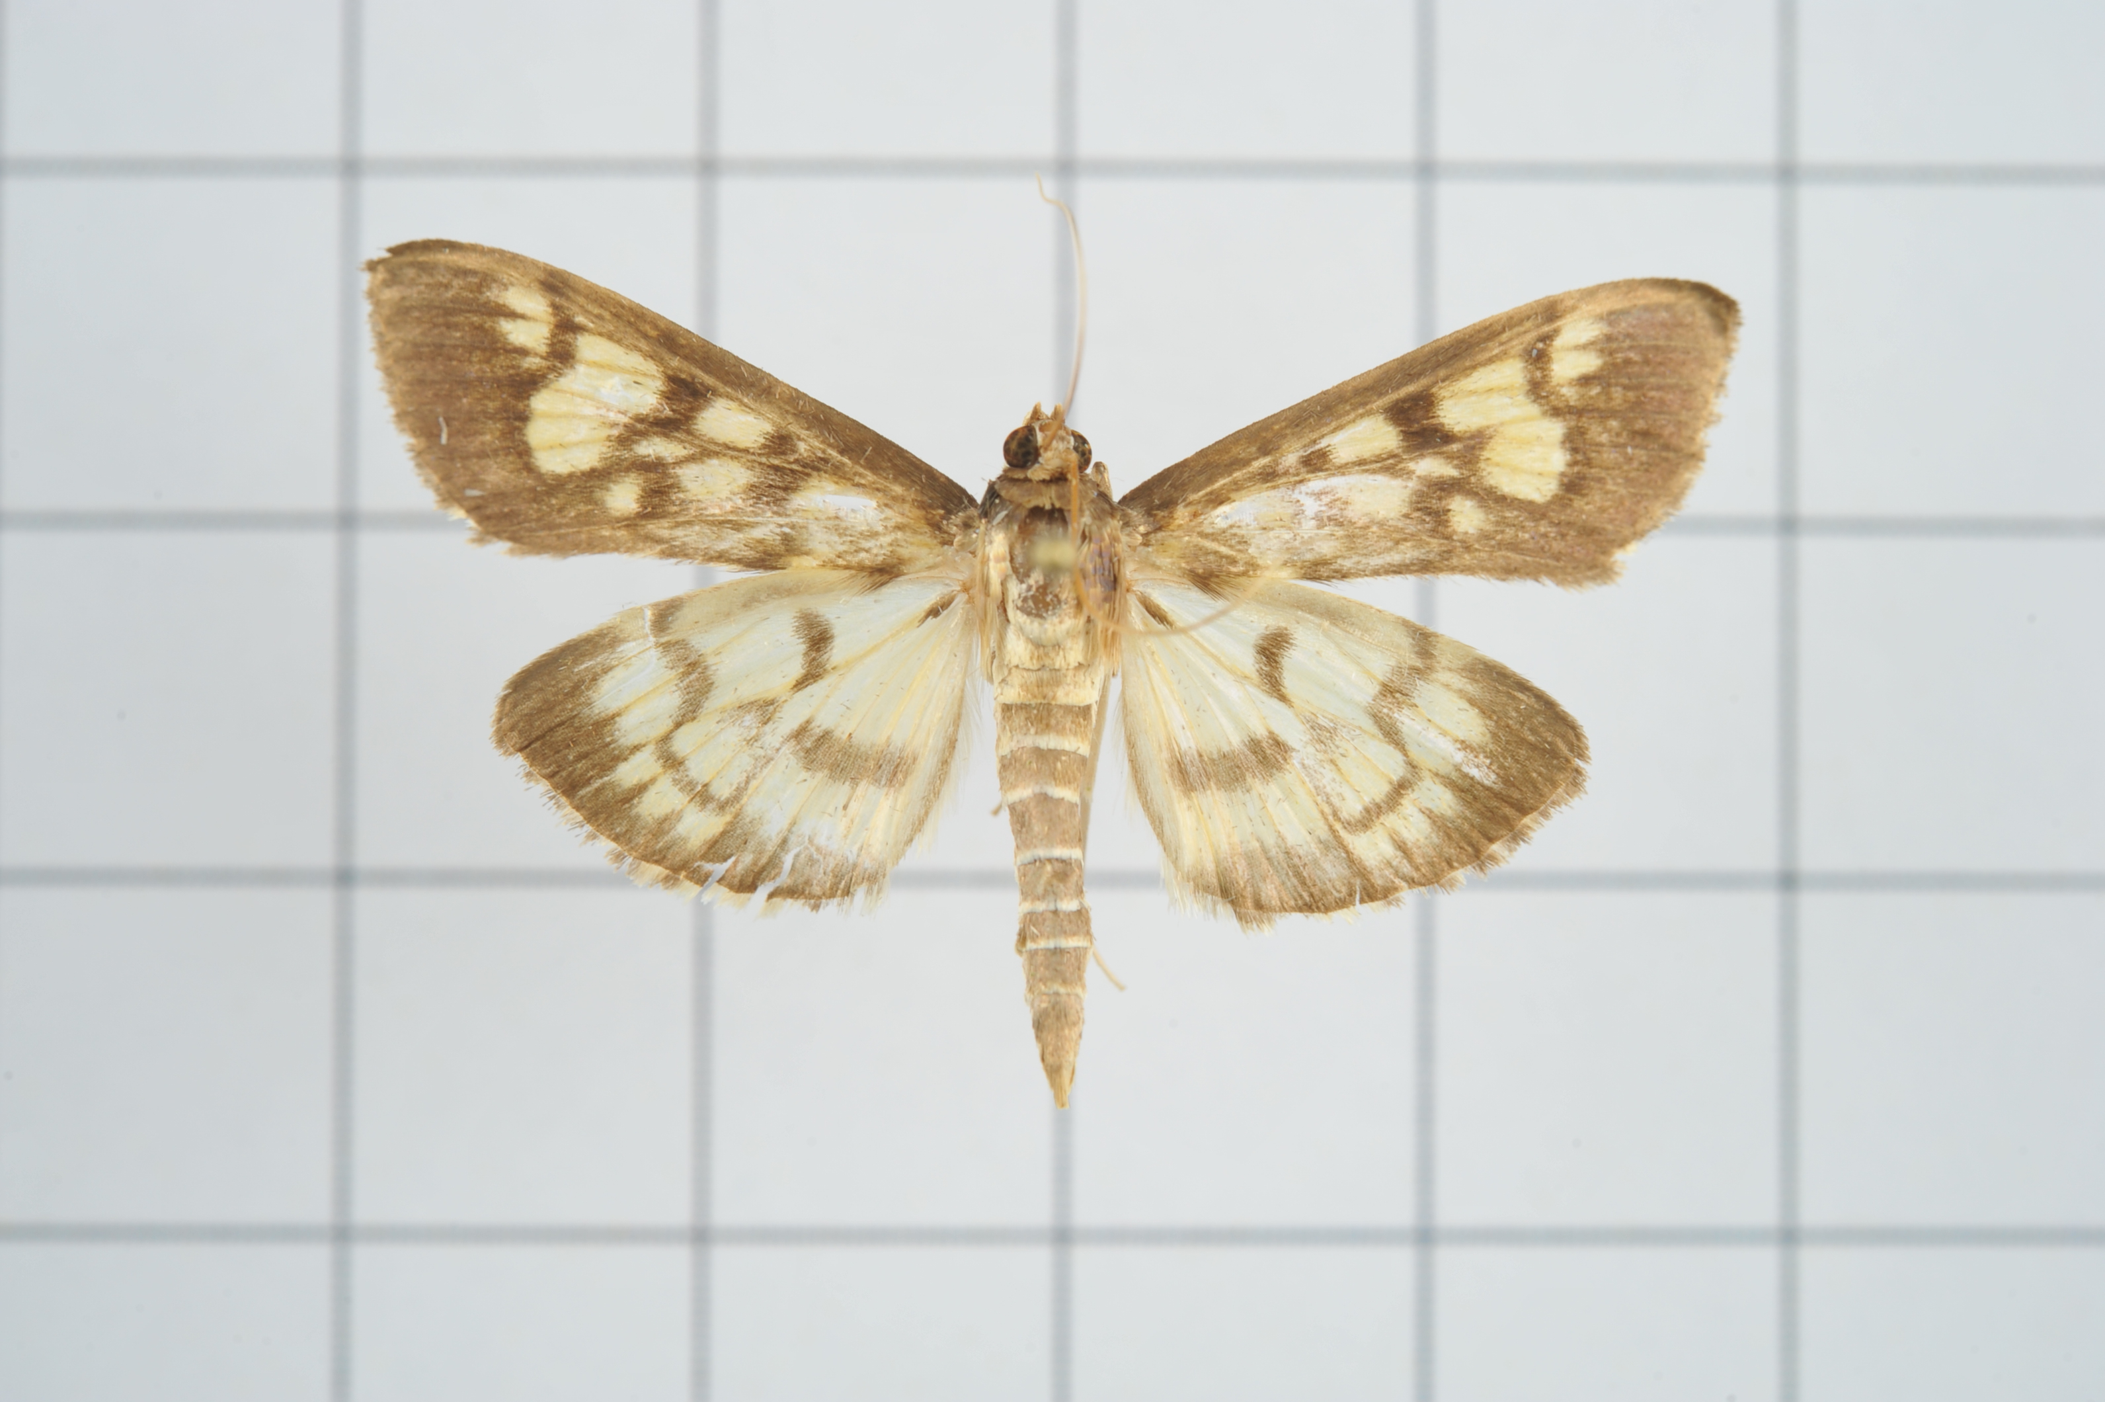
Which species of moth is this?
Syllepte taiwanalis
